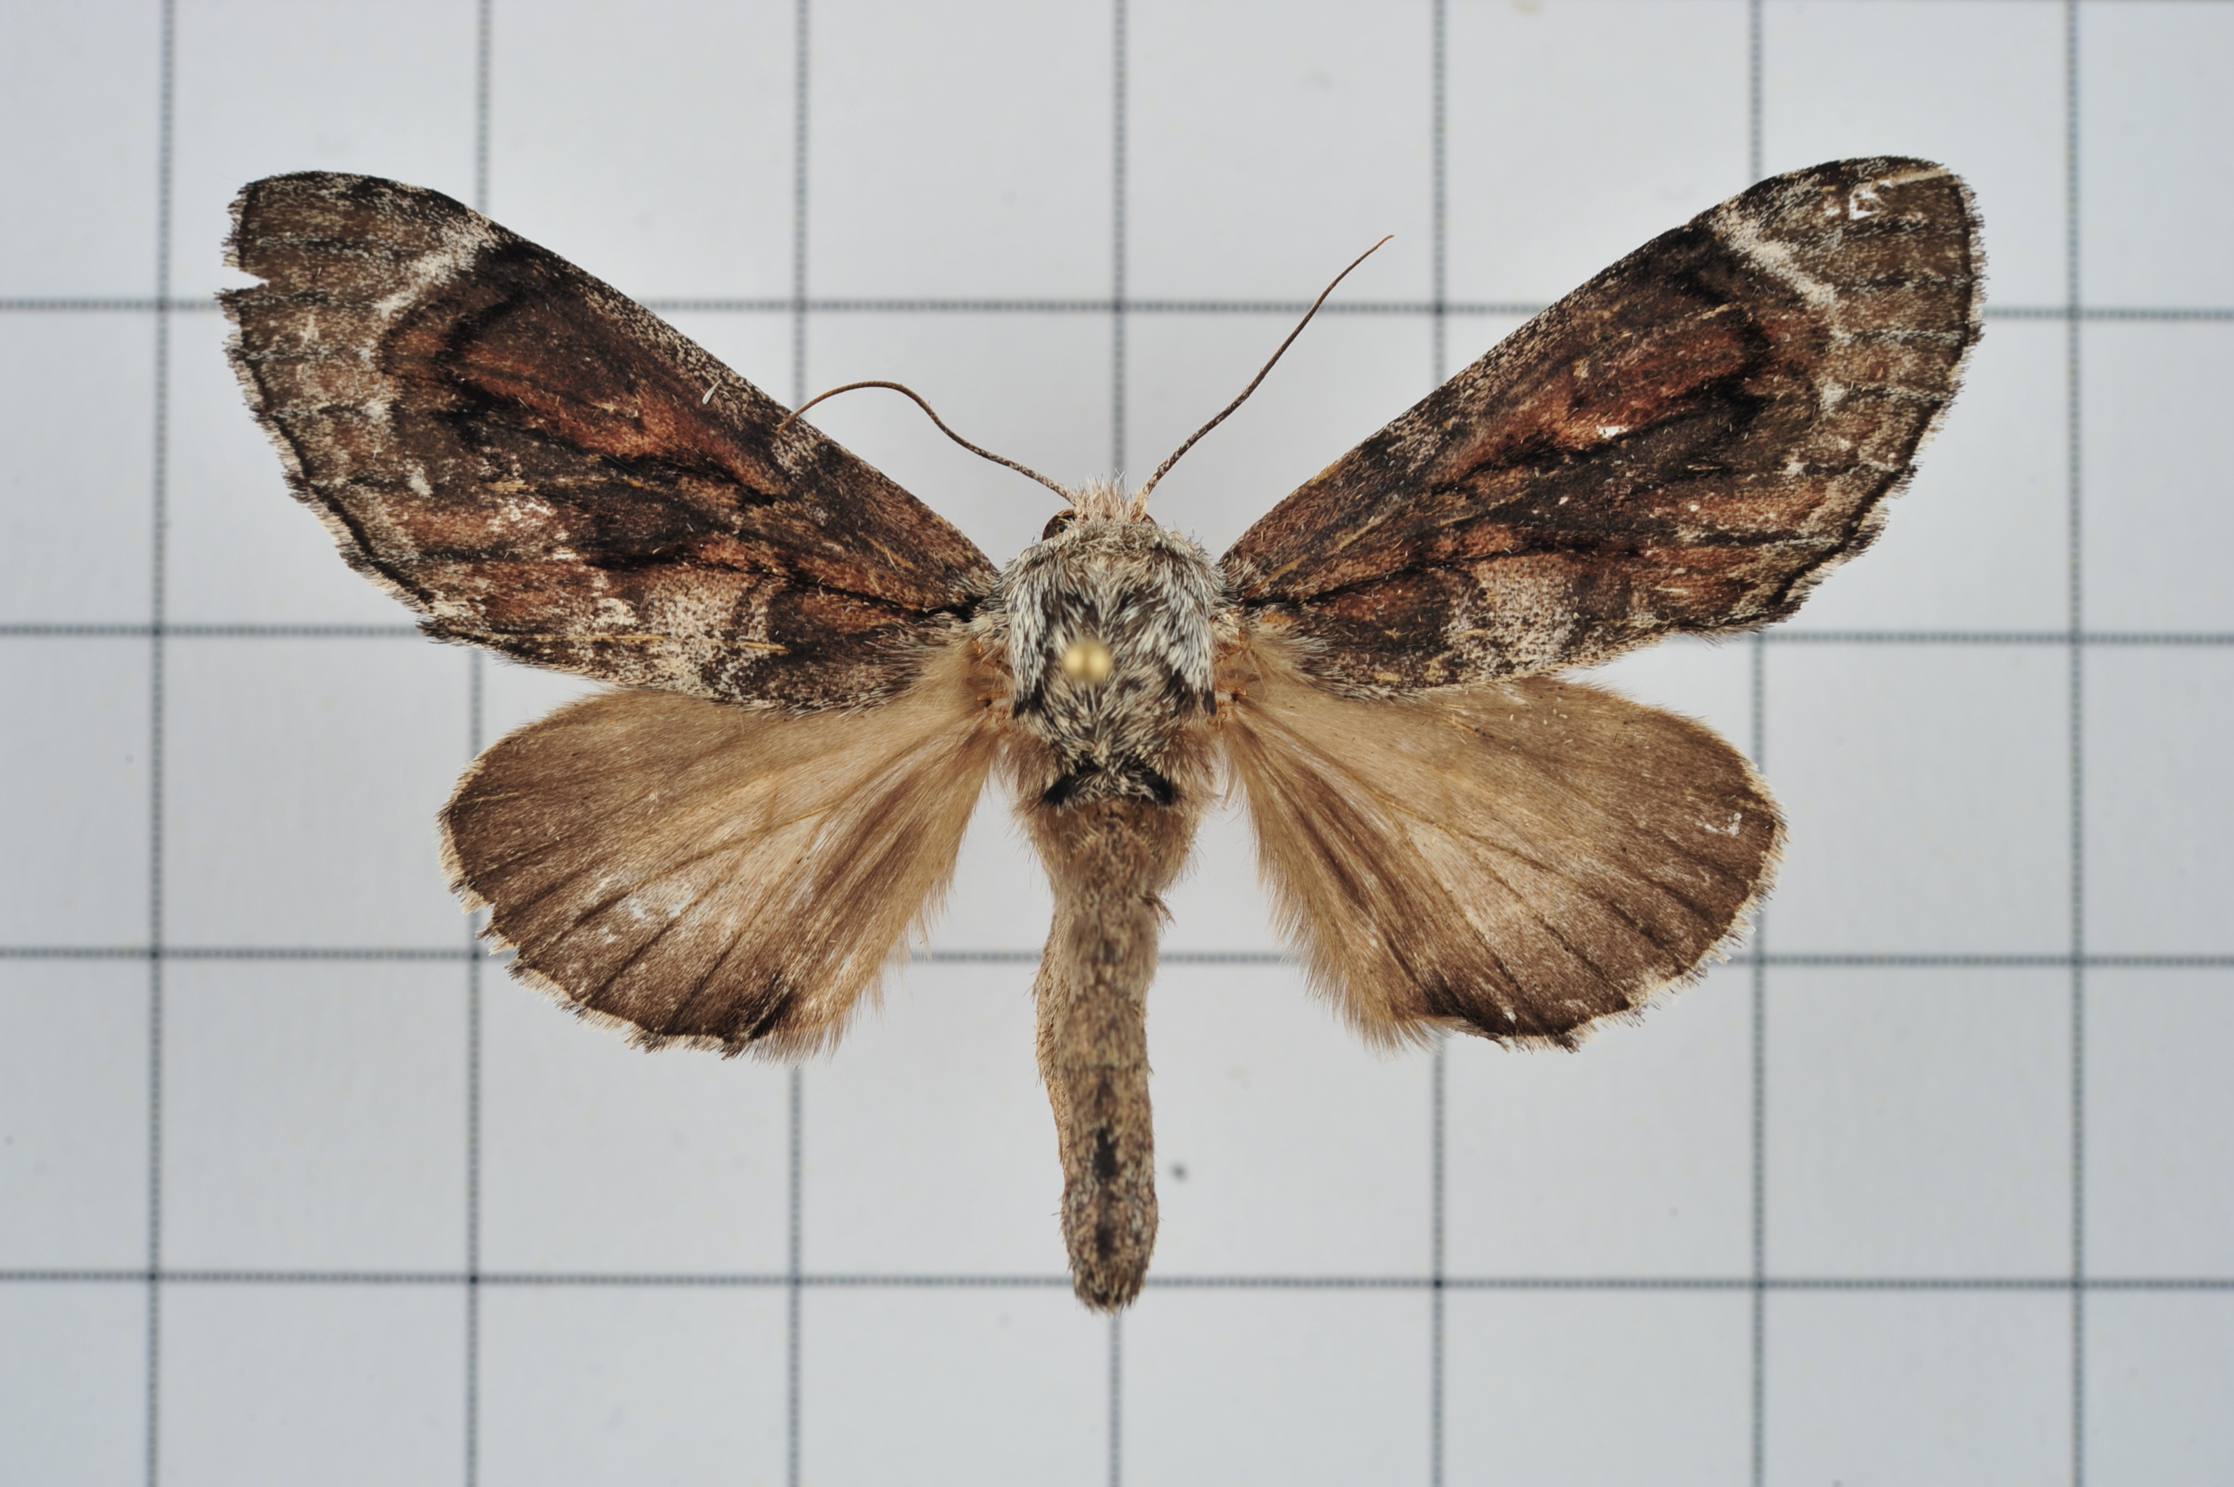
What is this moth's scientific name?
Fentonia baibarana
